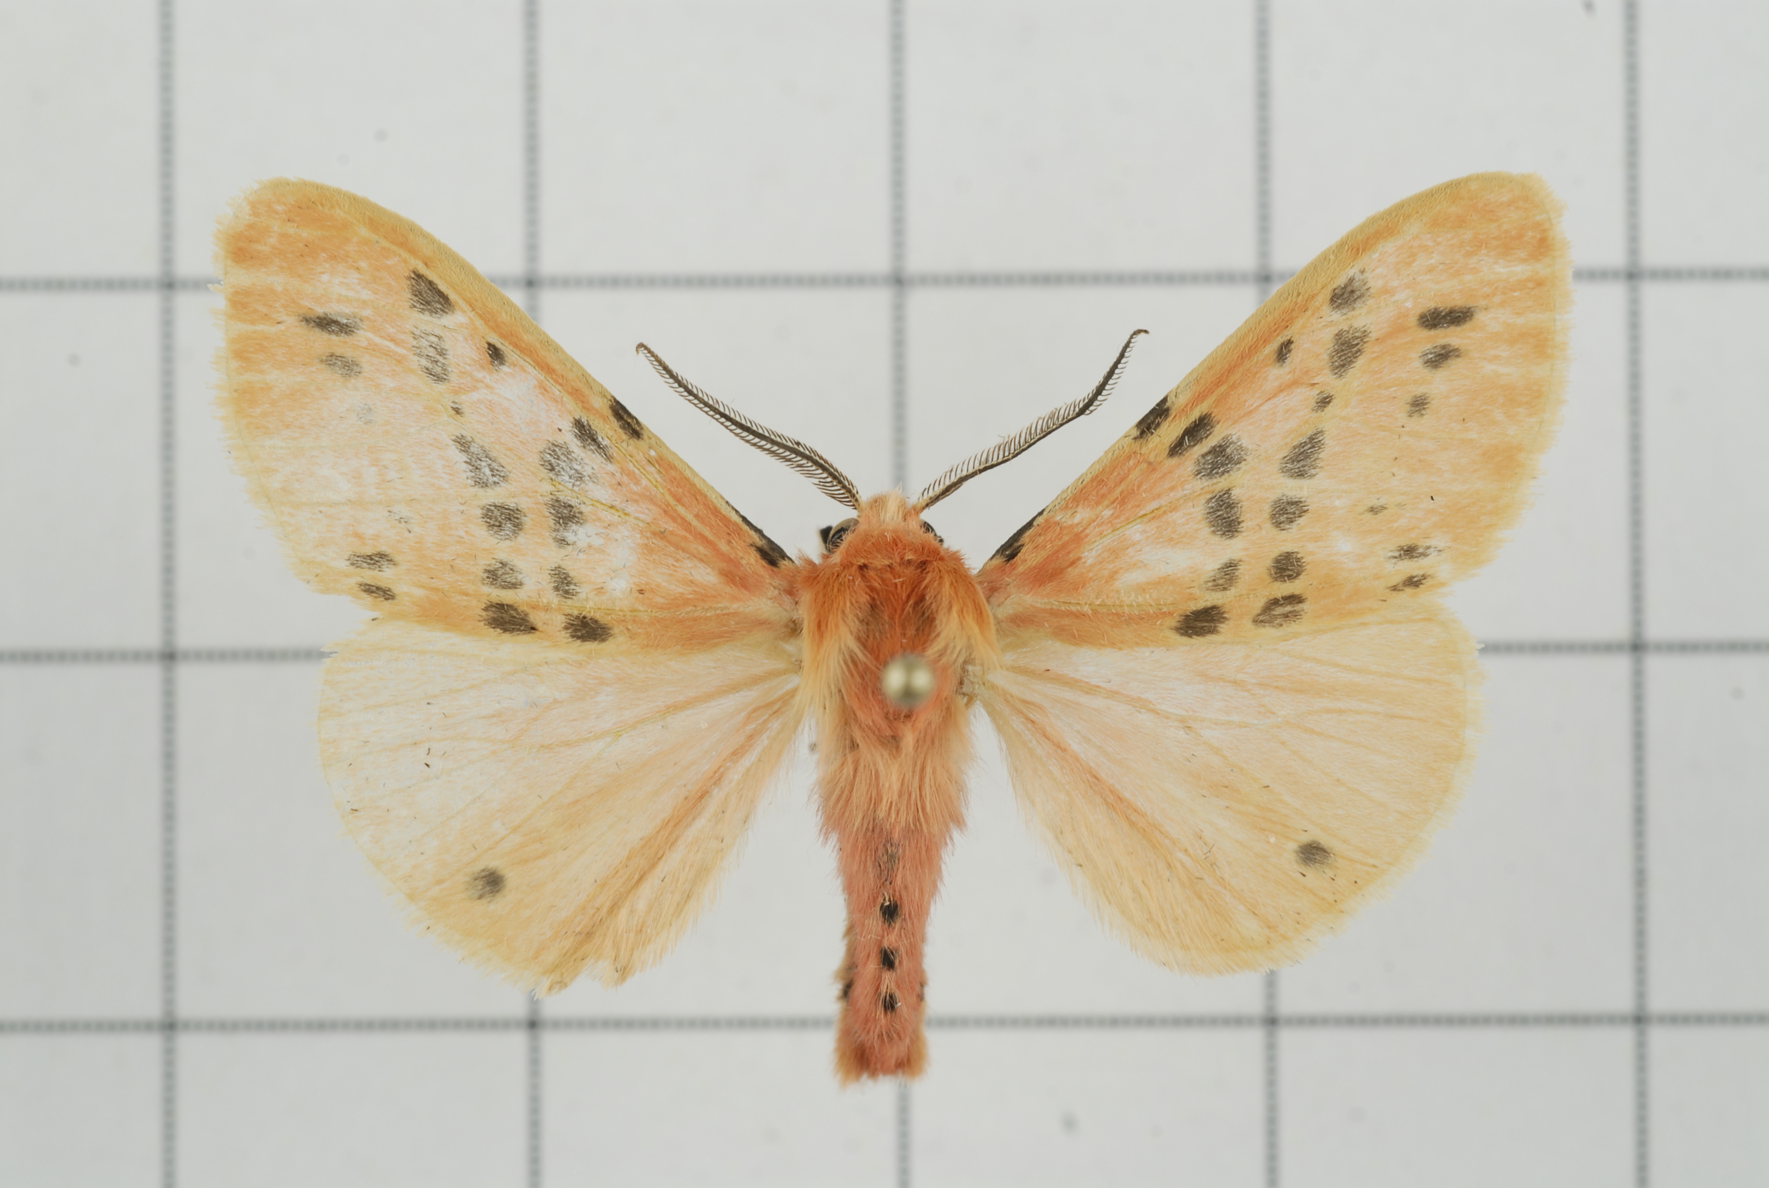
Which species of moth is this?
Lemyra alikangensis
